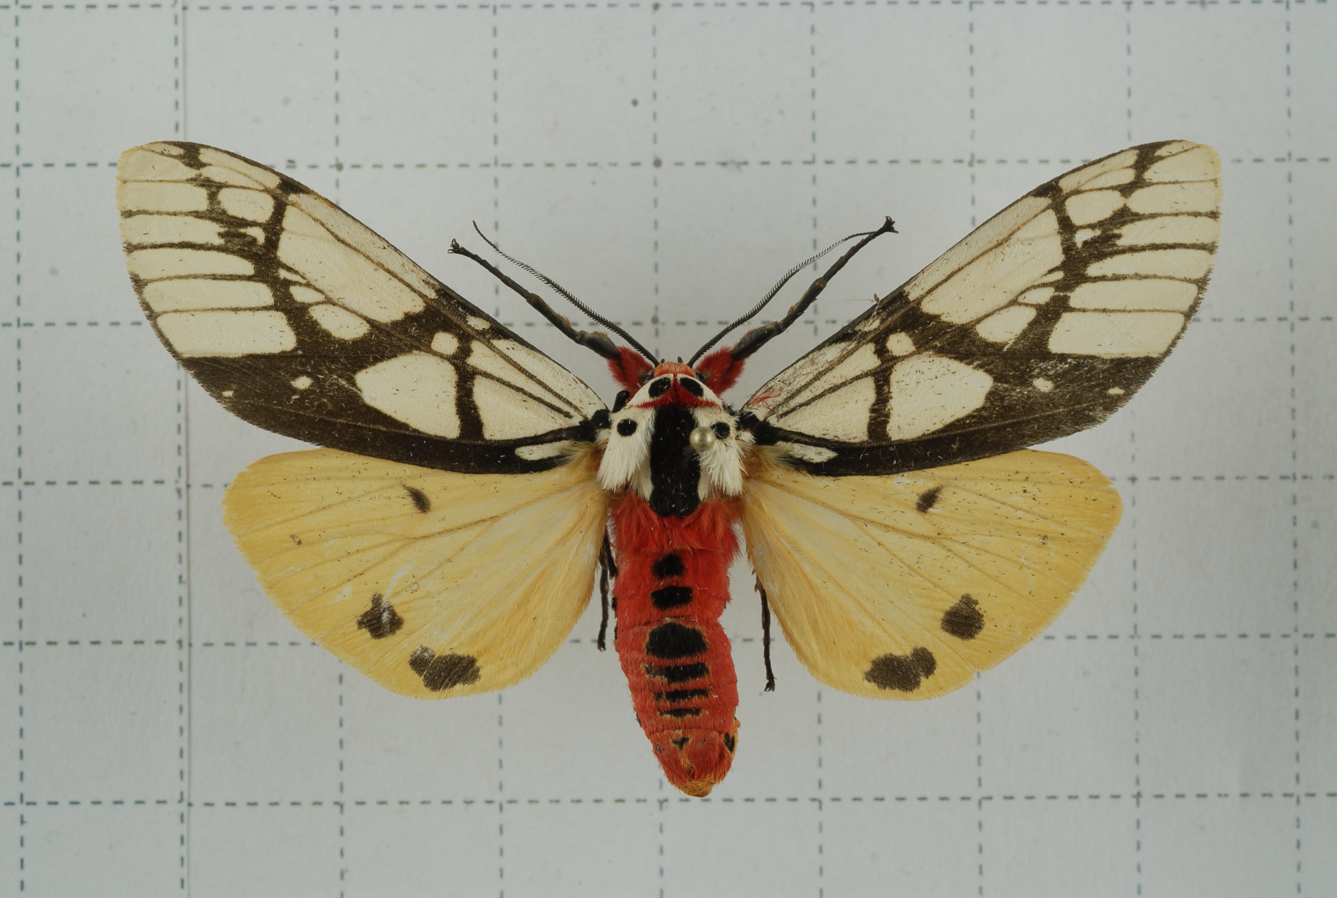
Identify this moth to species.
Areas galactina formosana
